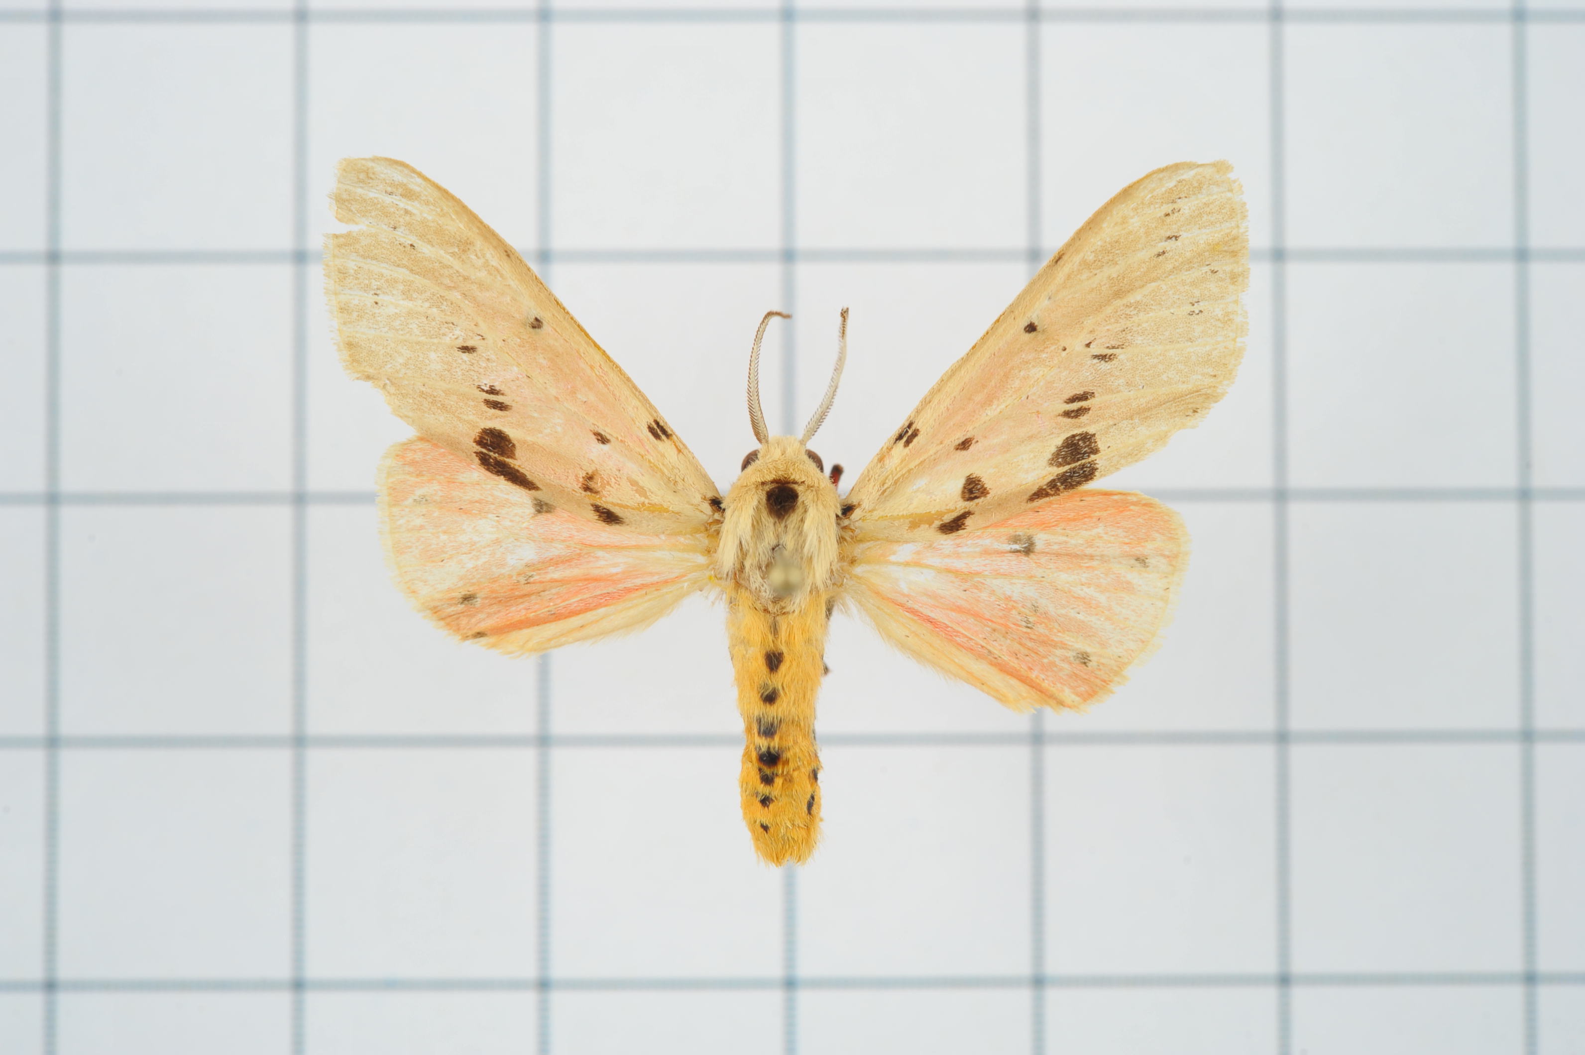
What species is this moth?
Spilarctia postrubida
